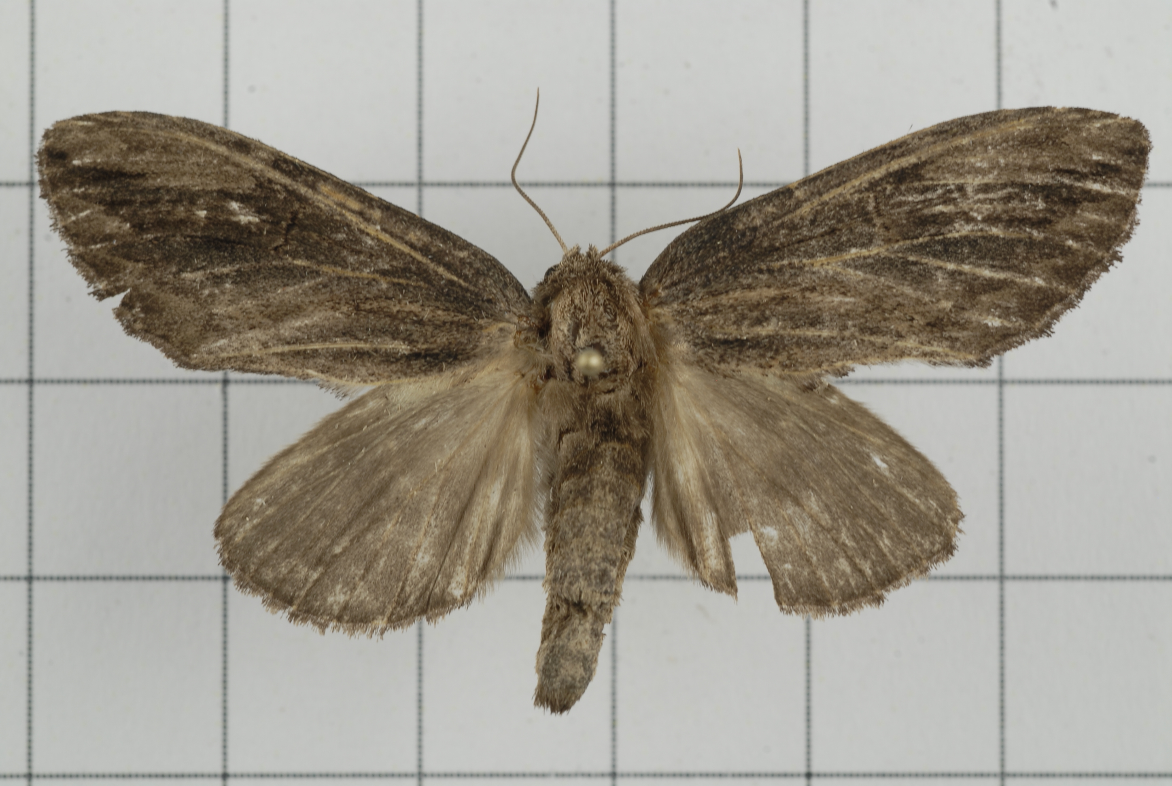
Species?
Allodontoides tenebrosa
